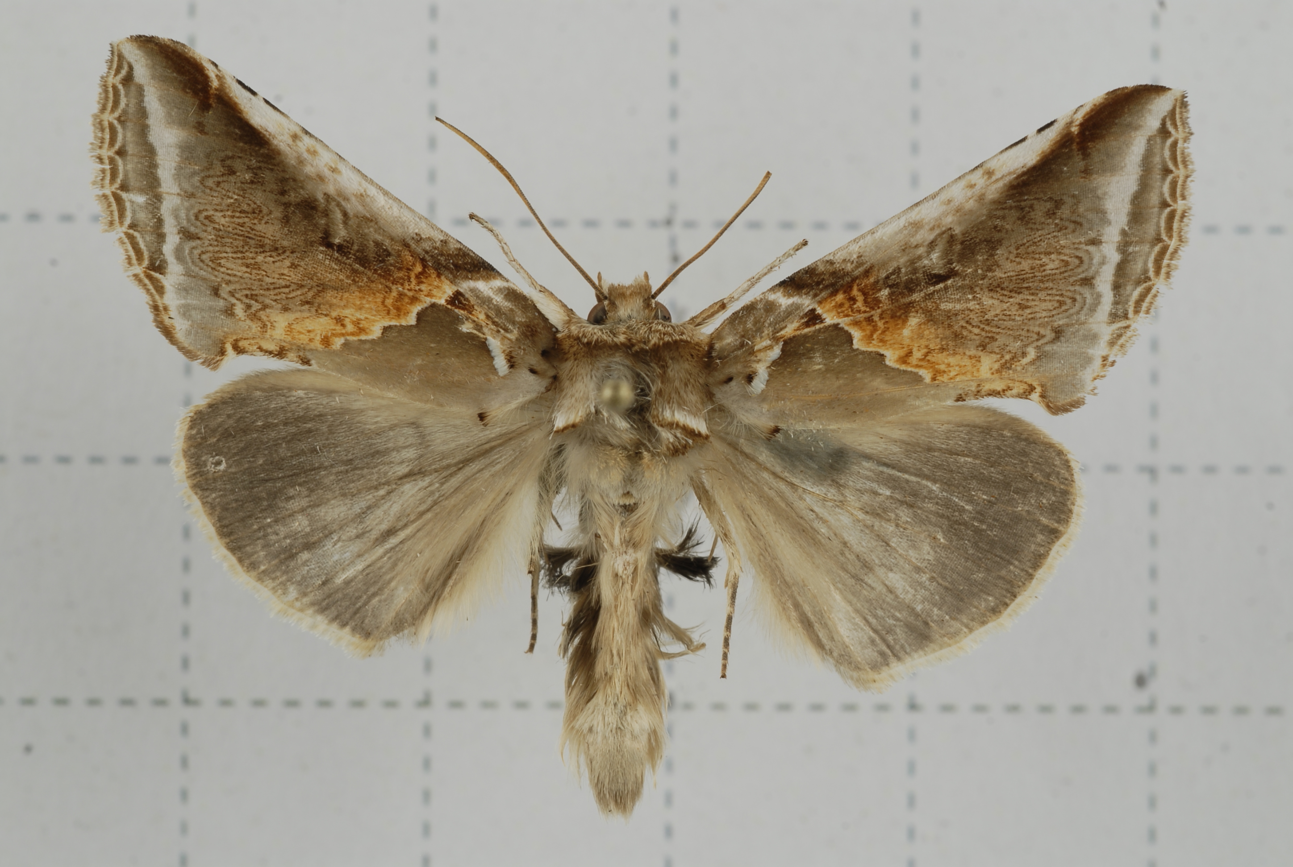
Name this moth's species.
Habrosyne indica formosana
